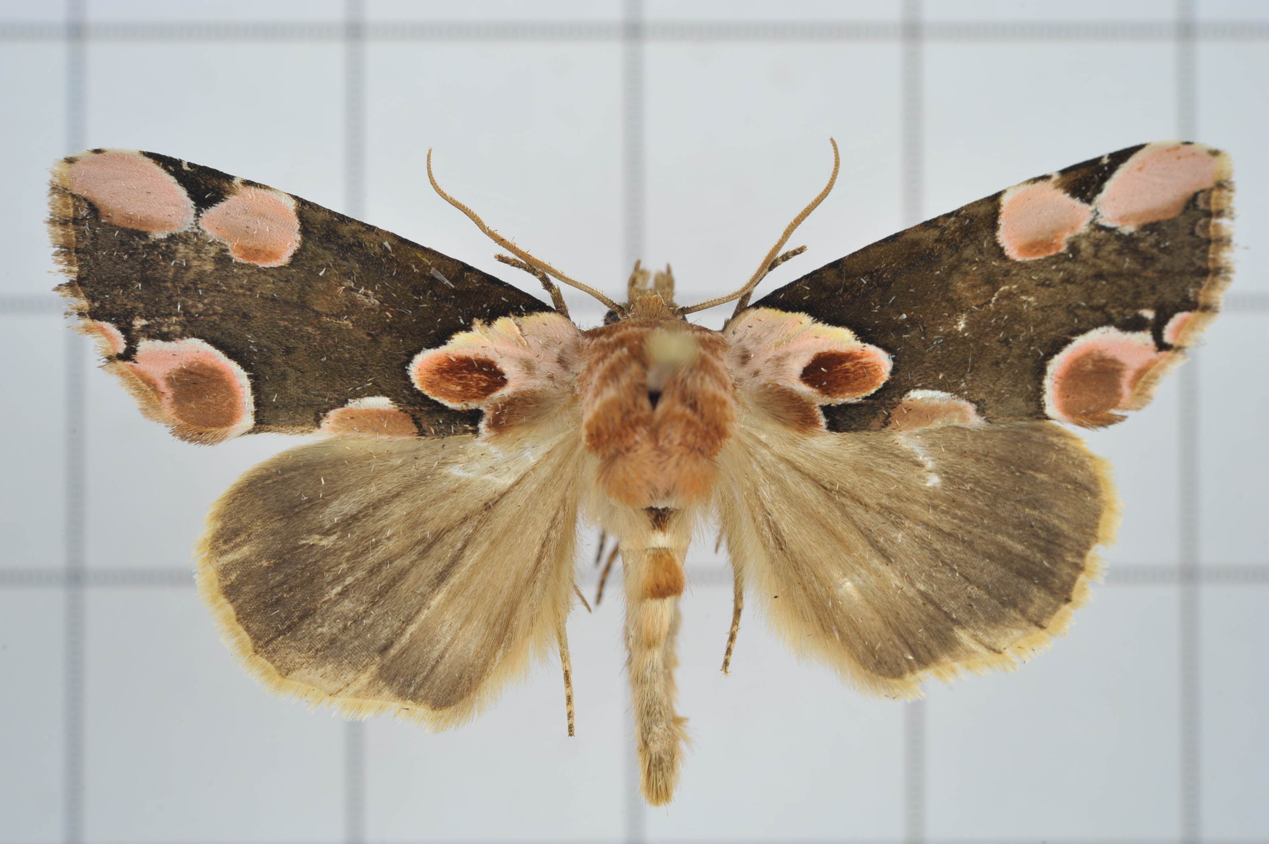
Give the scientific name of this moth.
Thyatira batis formosicola
